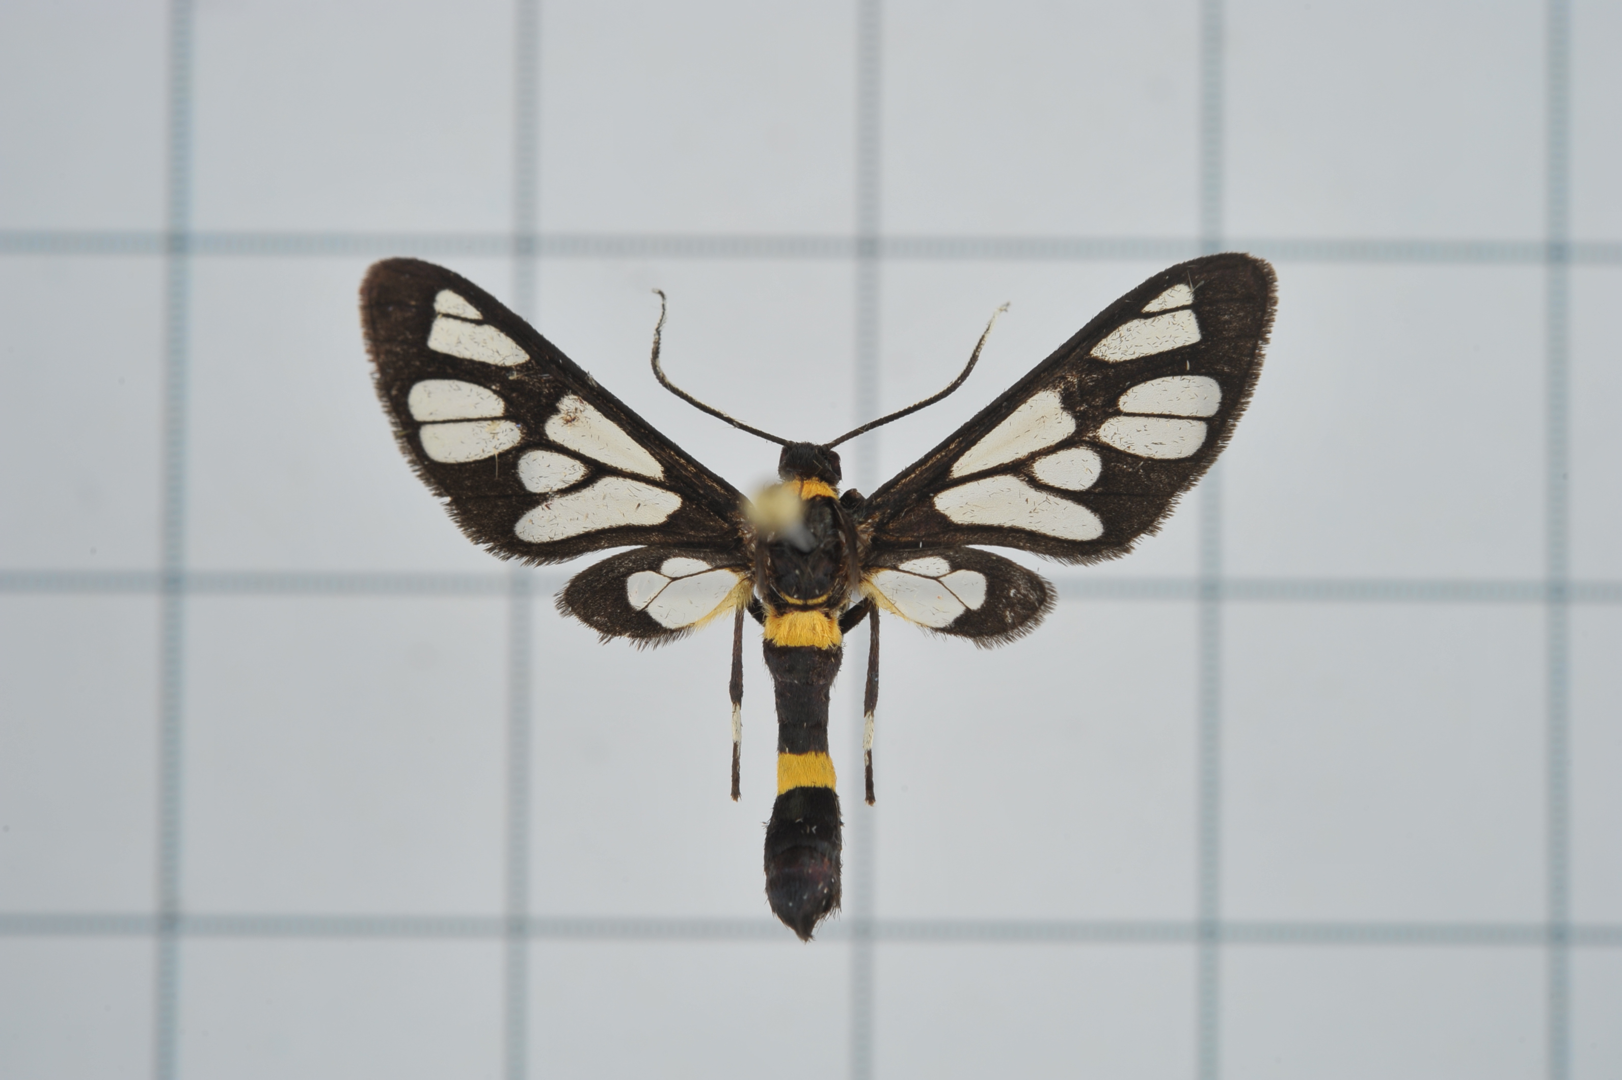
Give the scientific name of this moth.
Syntomoides imaon
